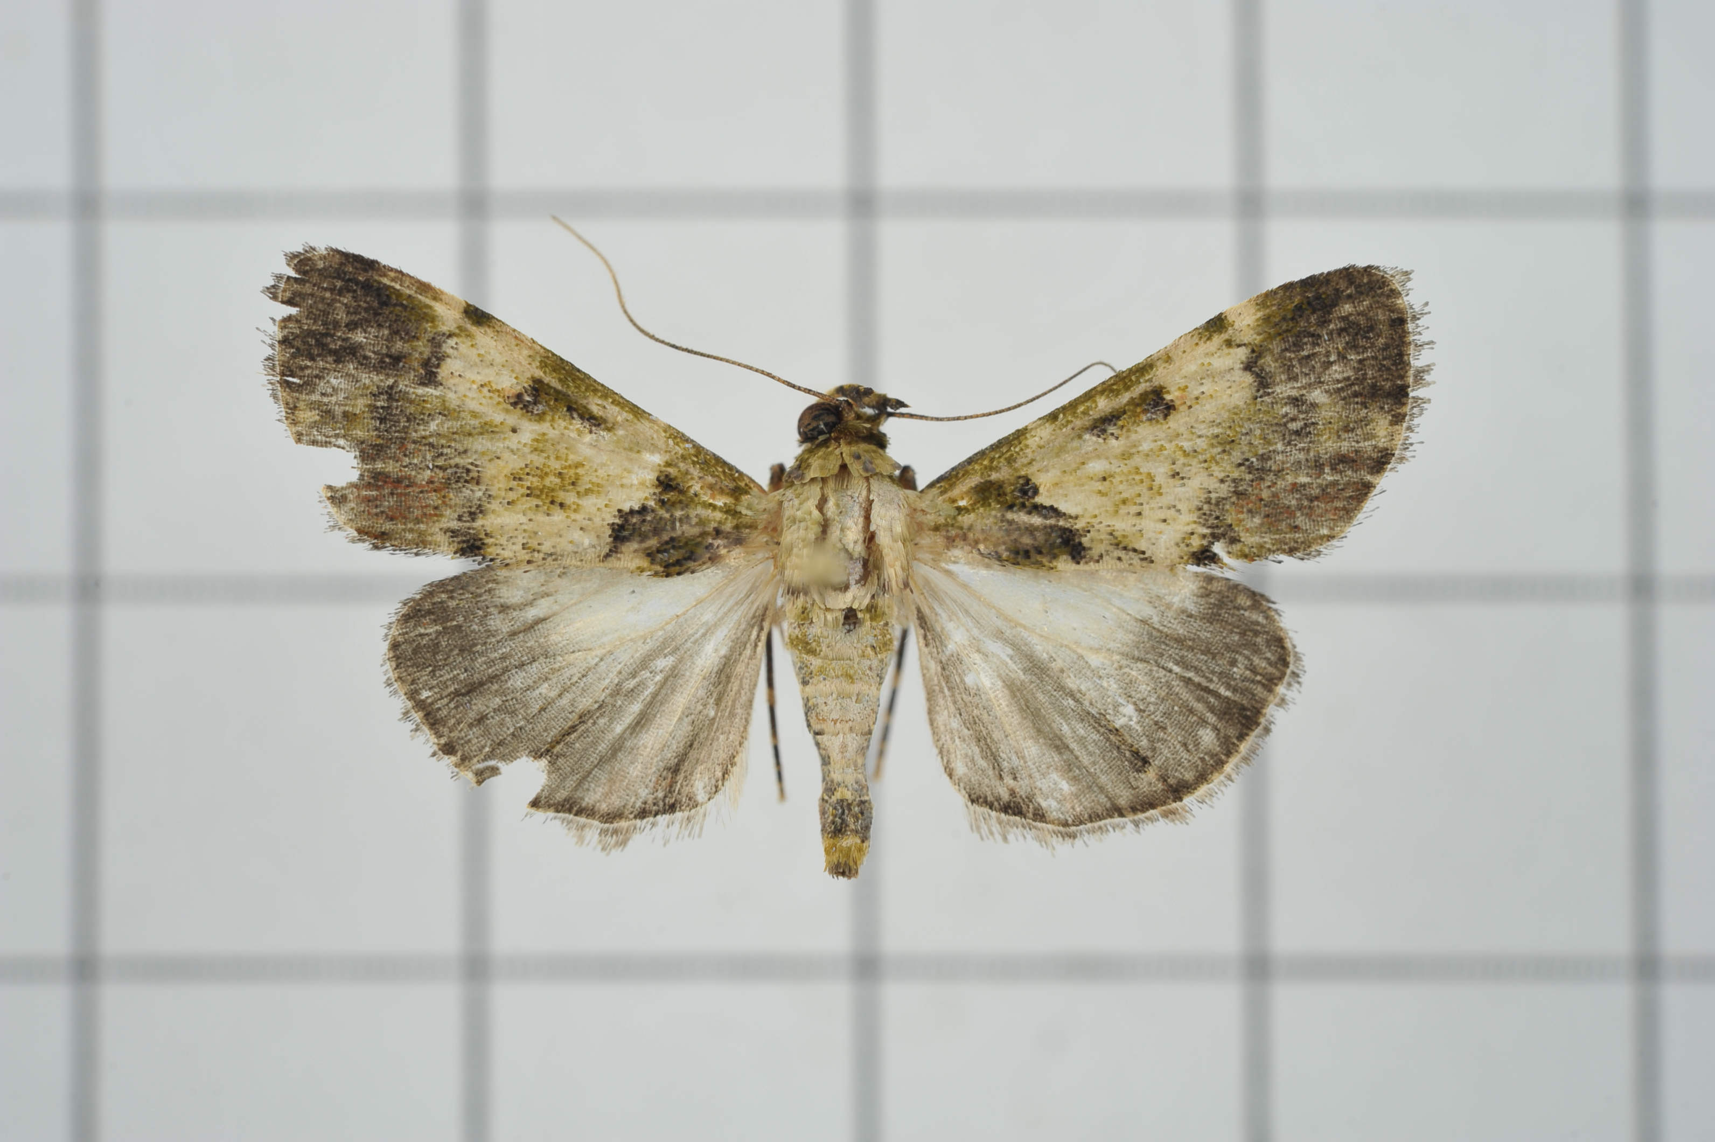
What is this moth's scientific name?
Termioptycha cornutitrifurca
